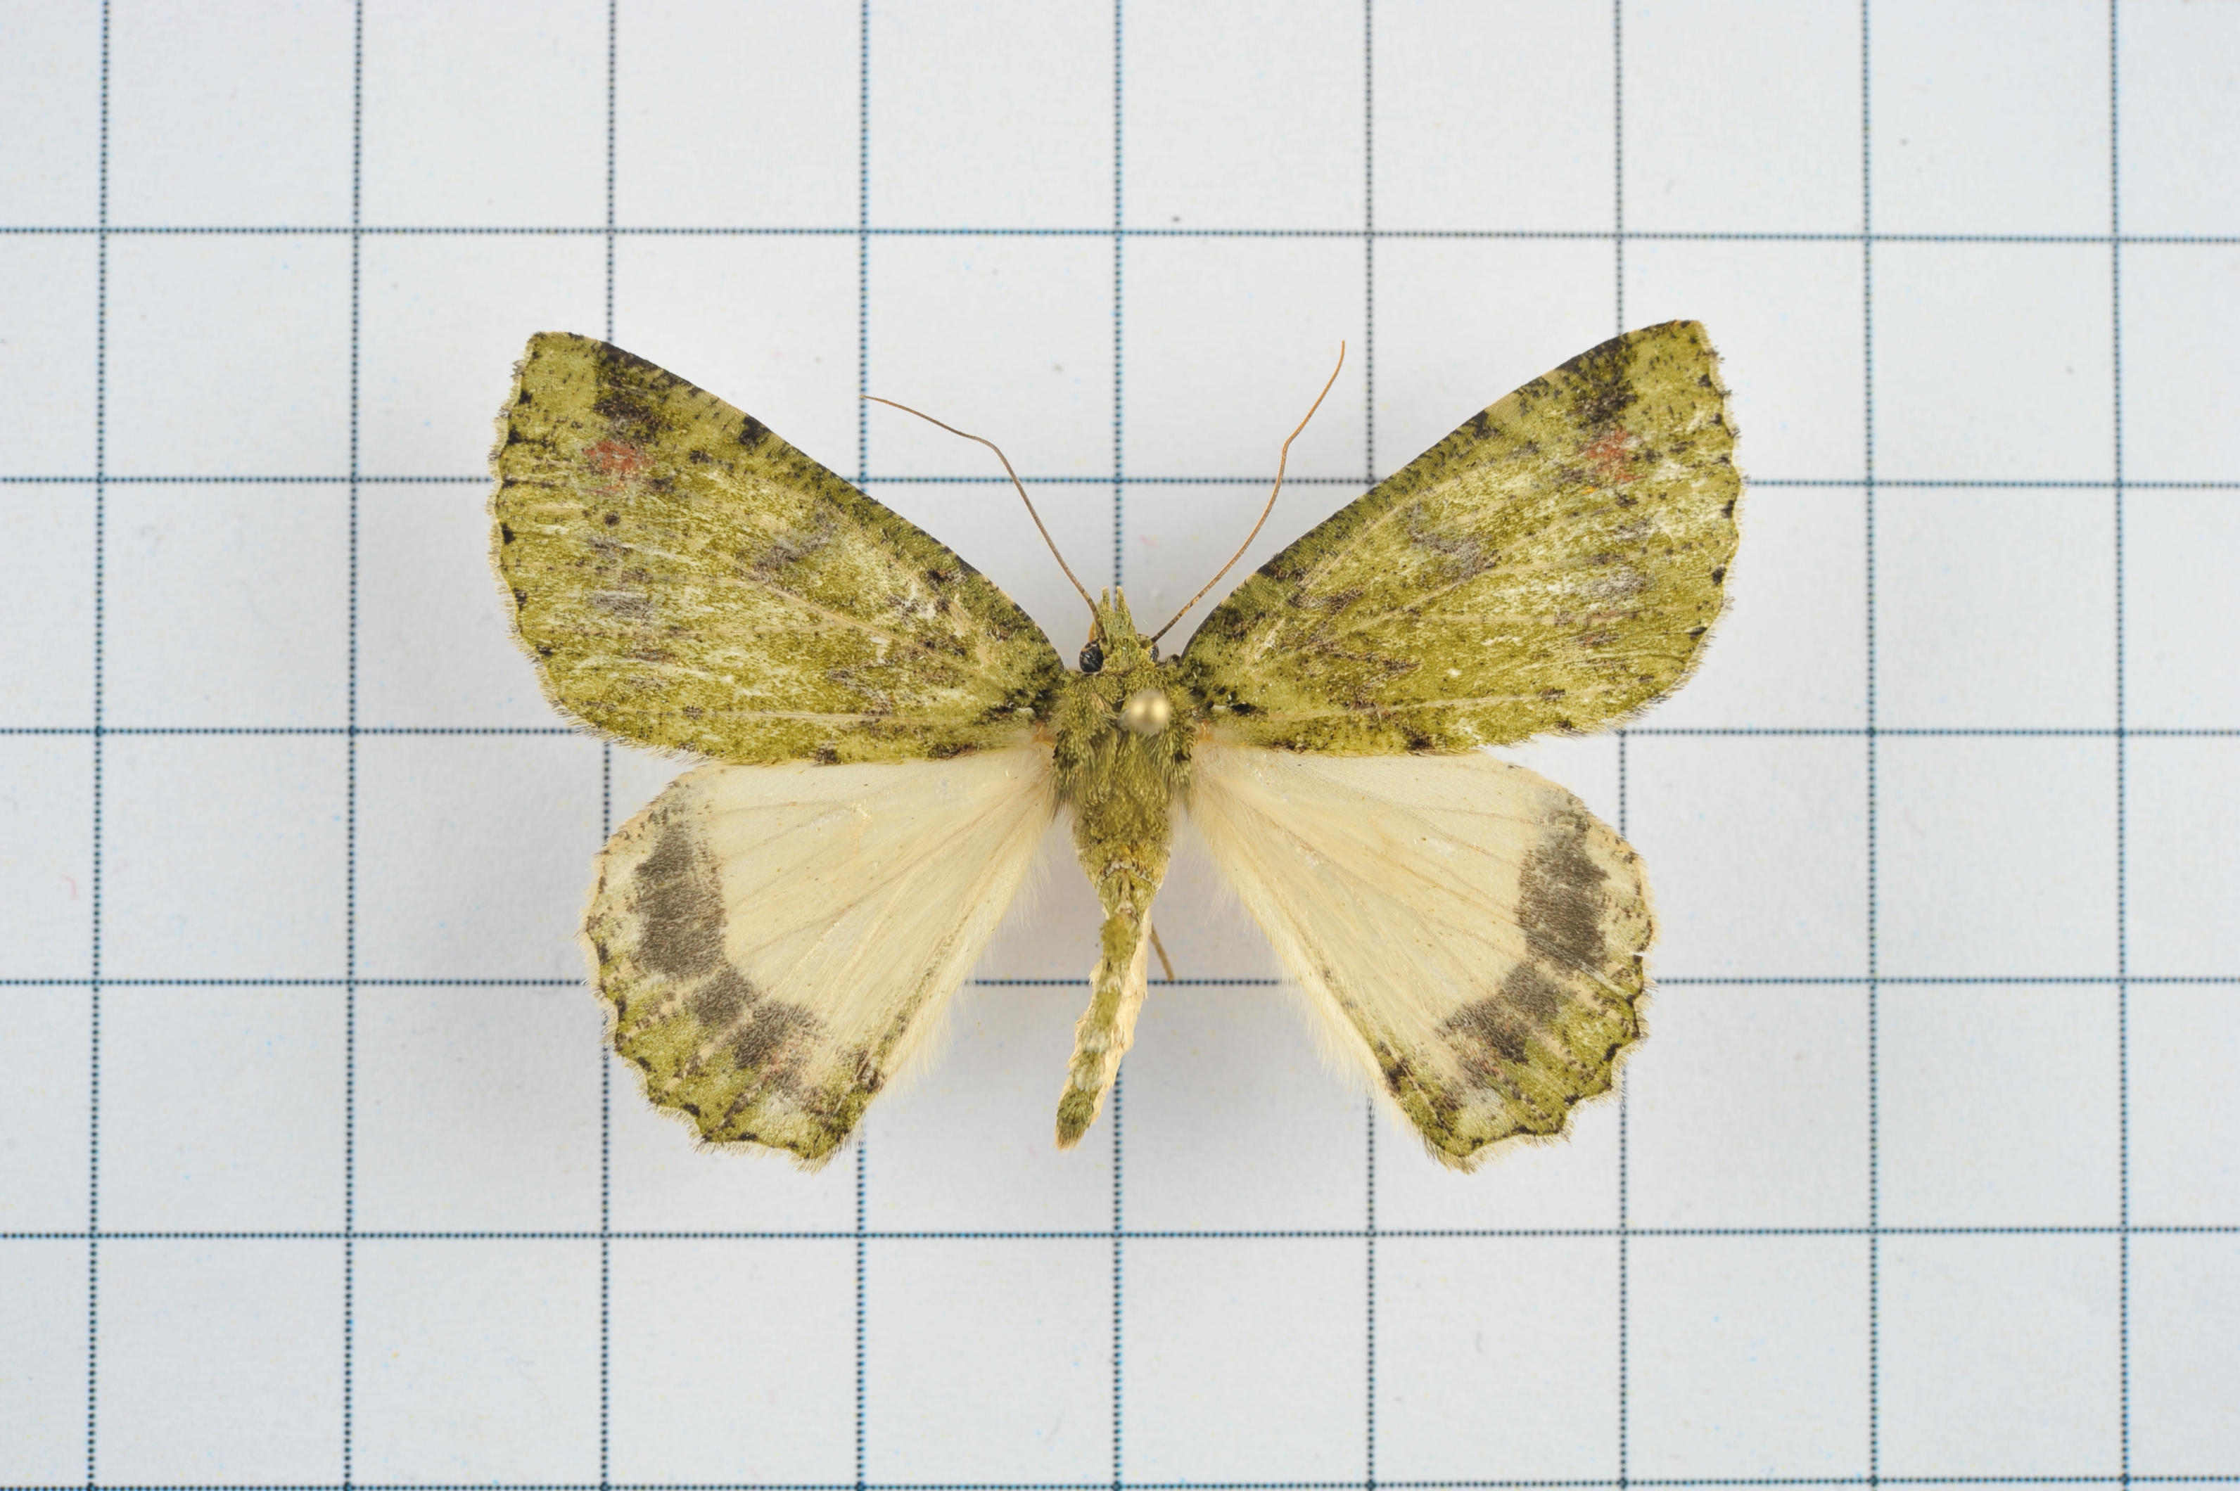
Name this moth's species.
Dindica taiwana
